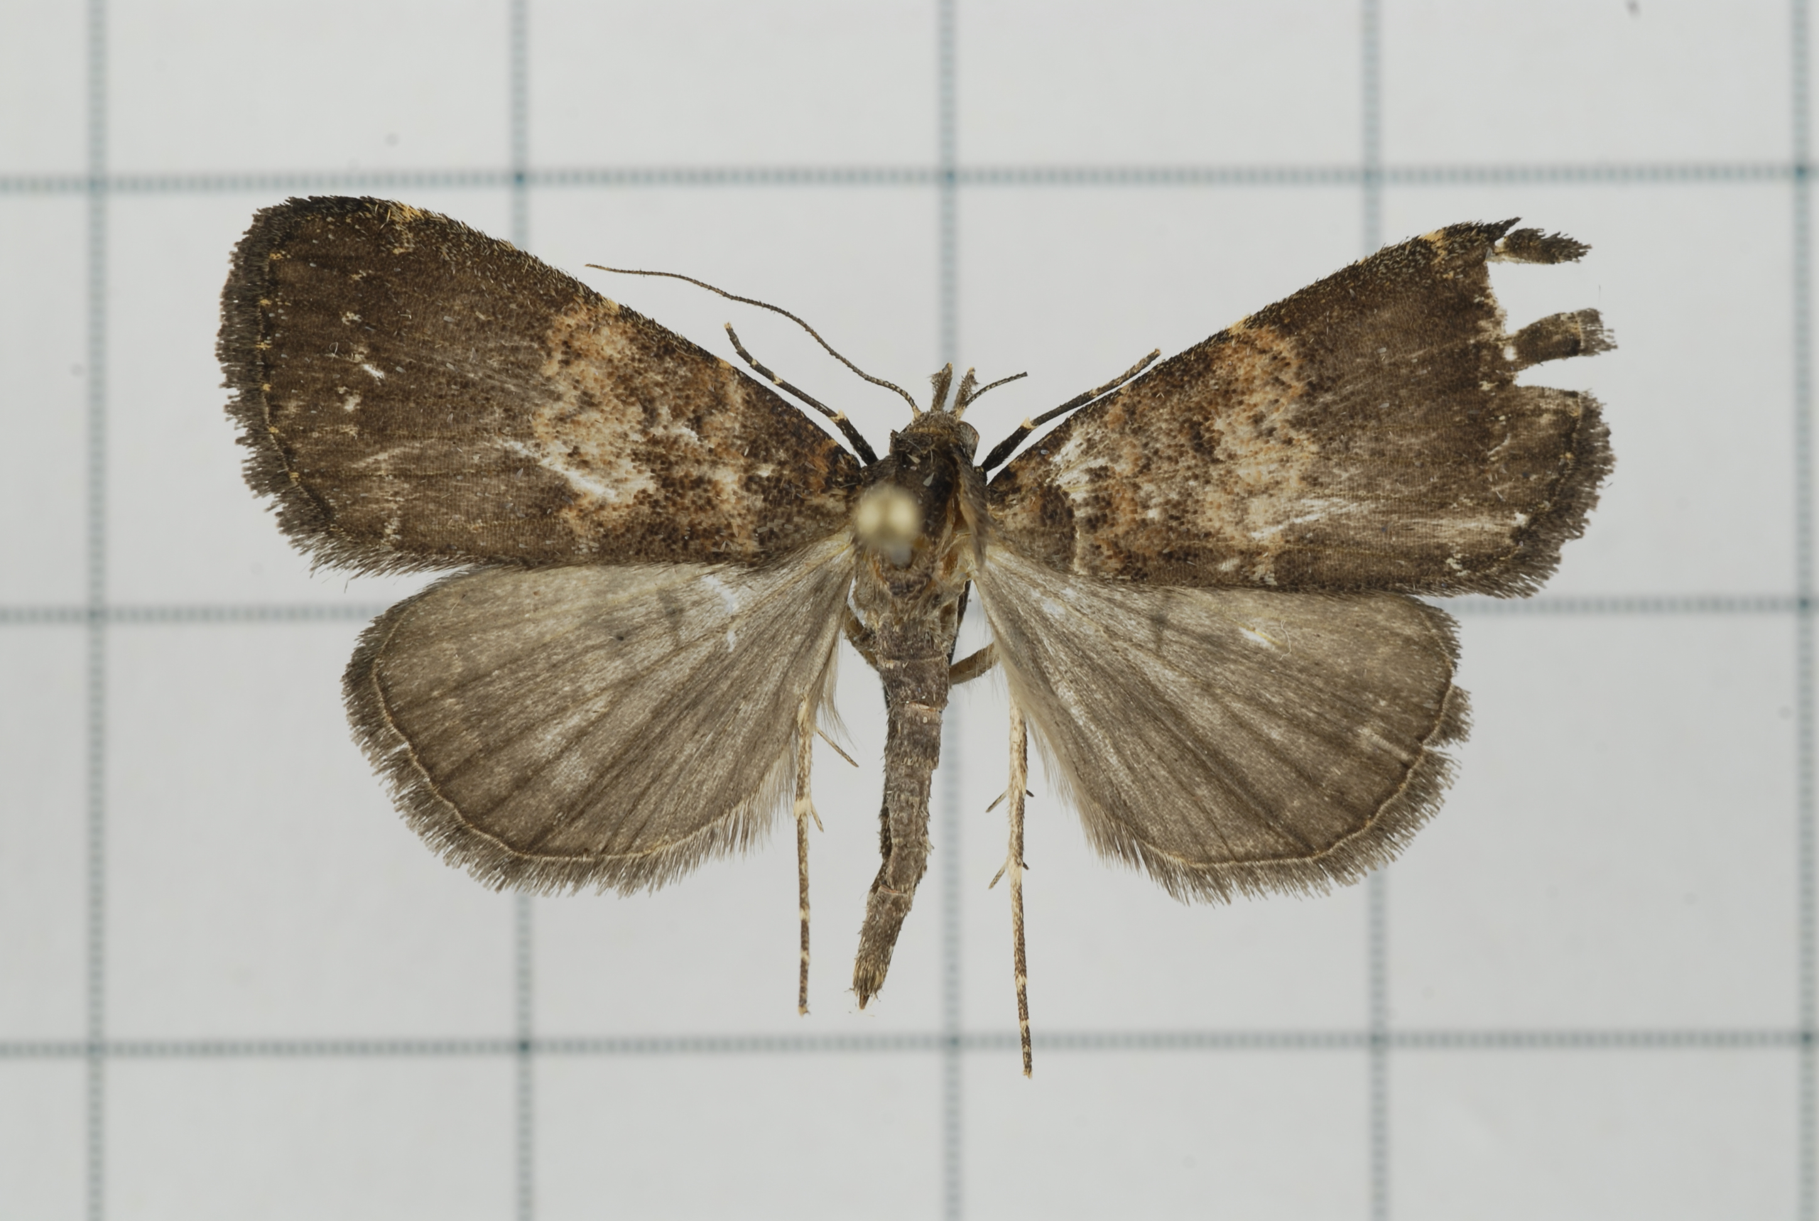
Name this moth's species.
Hydrillodes nilgirialis
